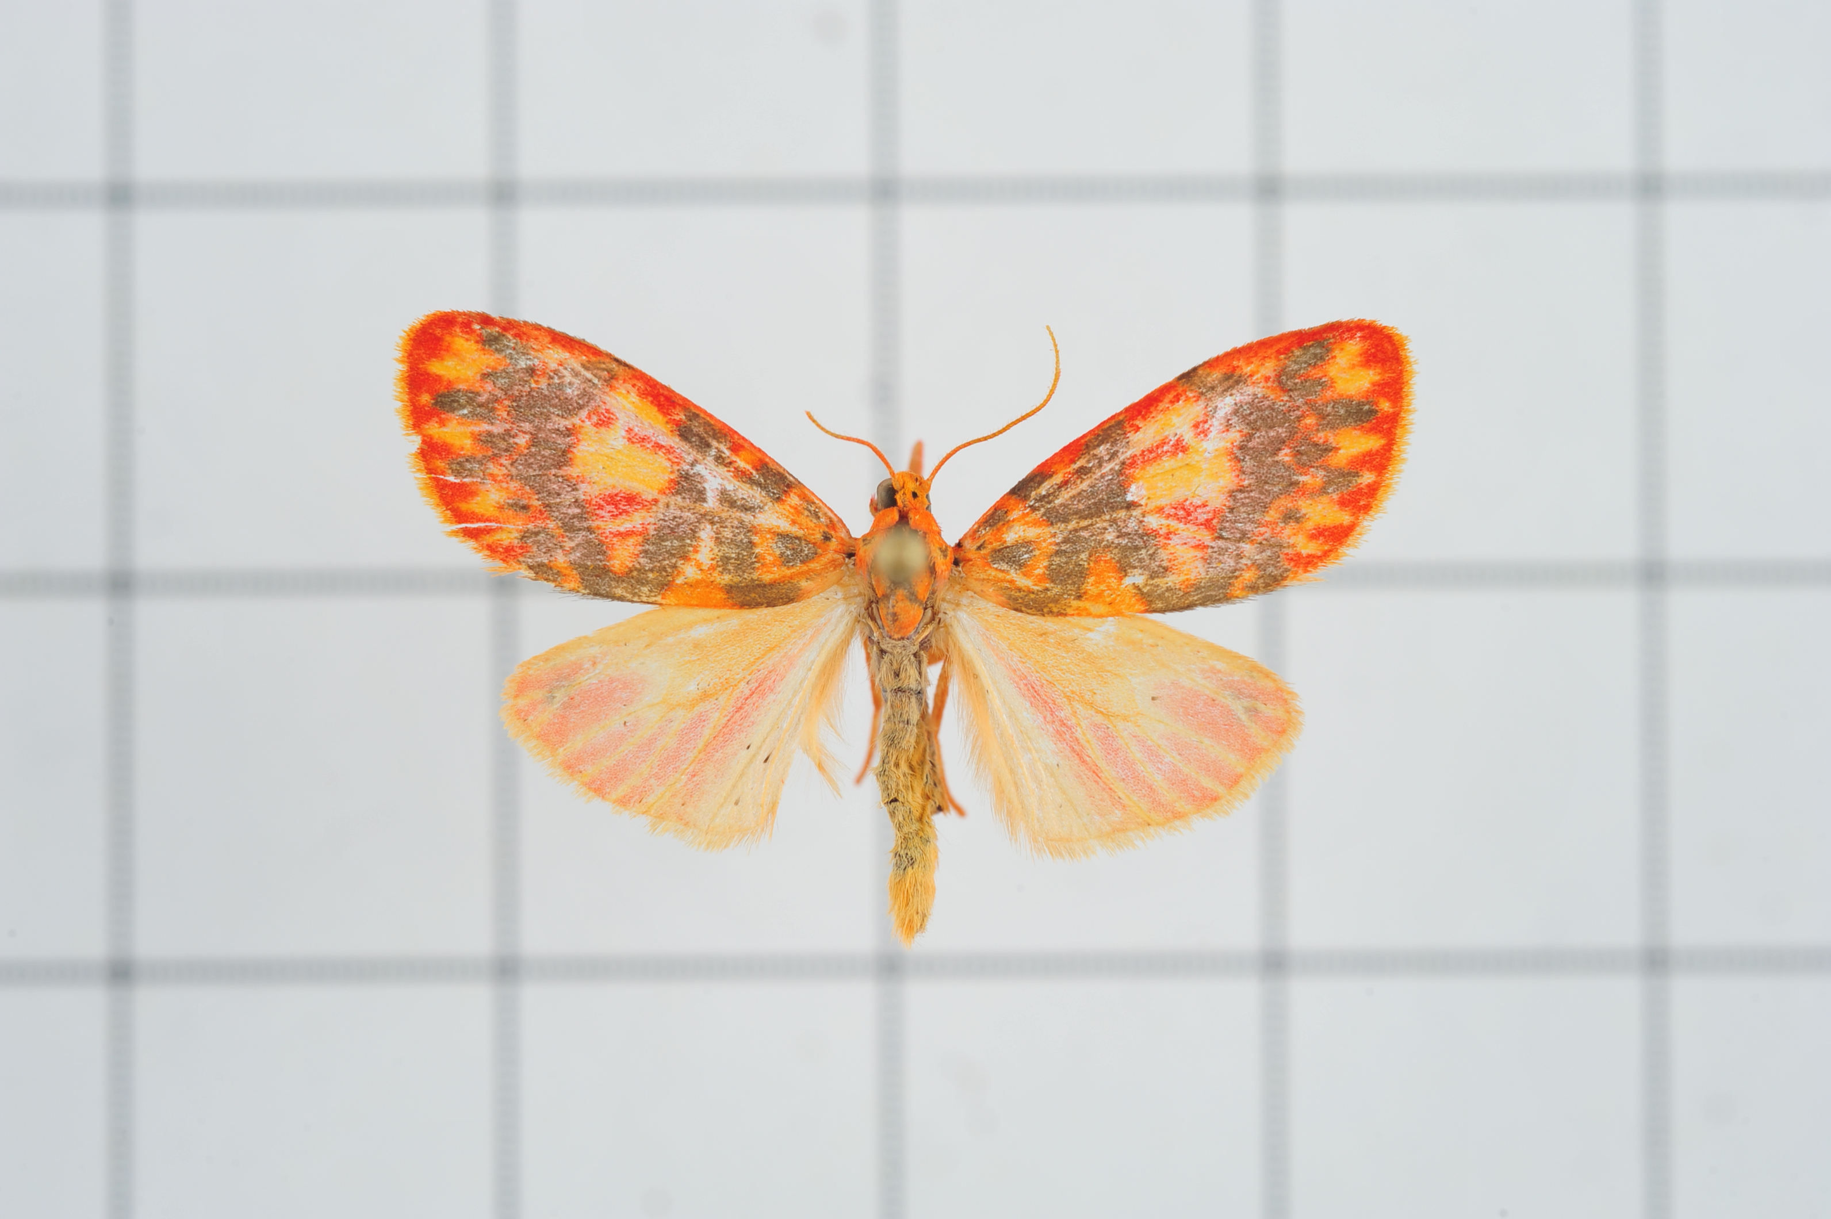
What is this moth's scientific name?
Floridasura tricolor
